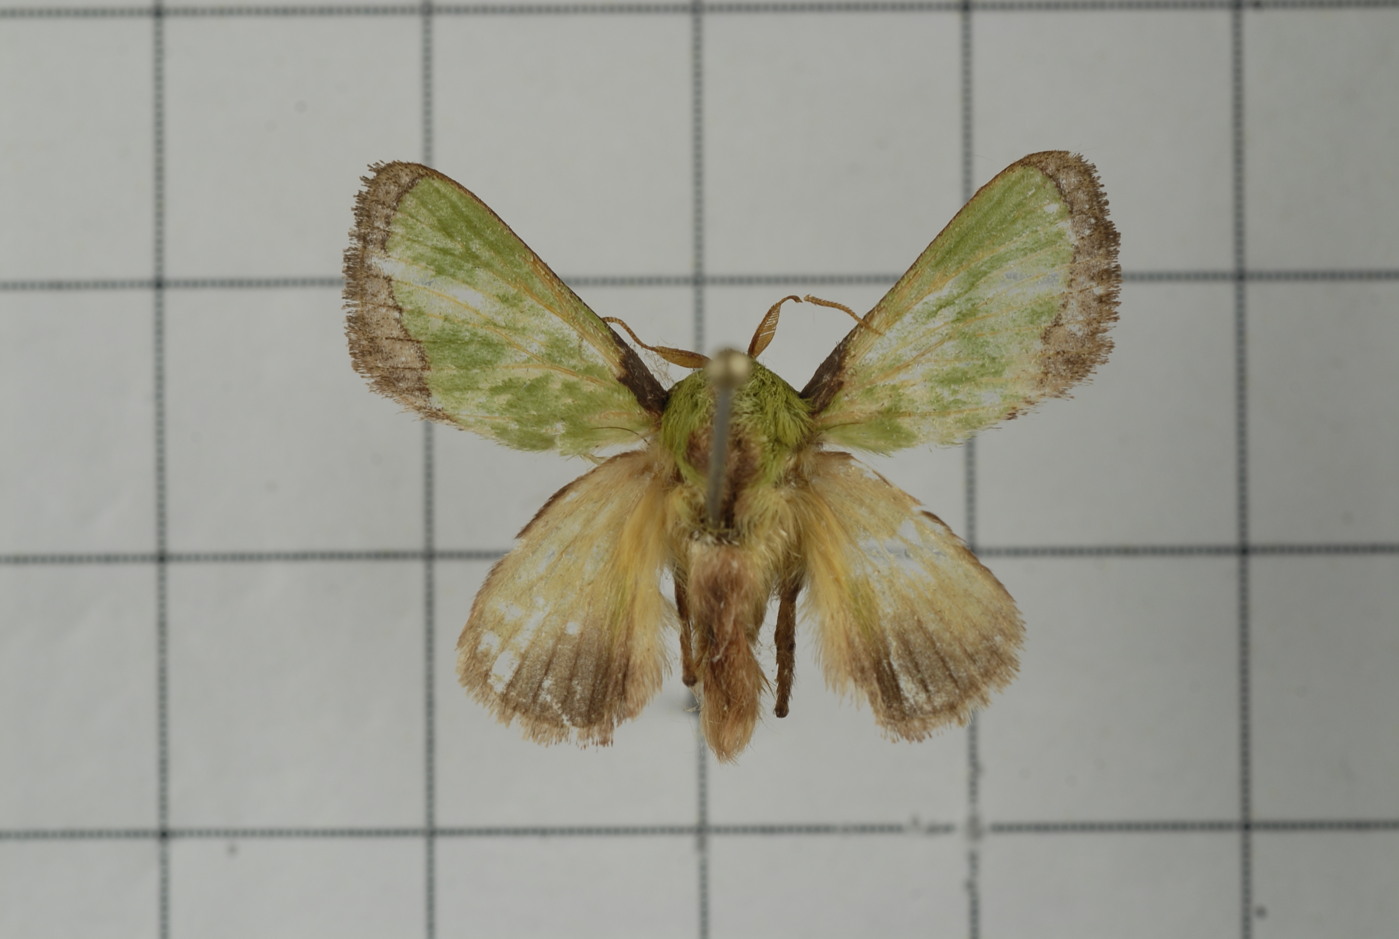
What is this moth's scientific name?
Parasa shirakii
